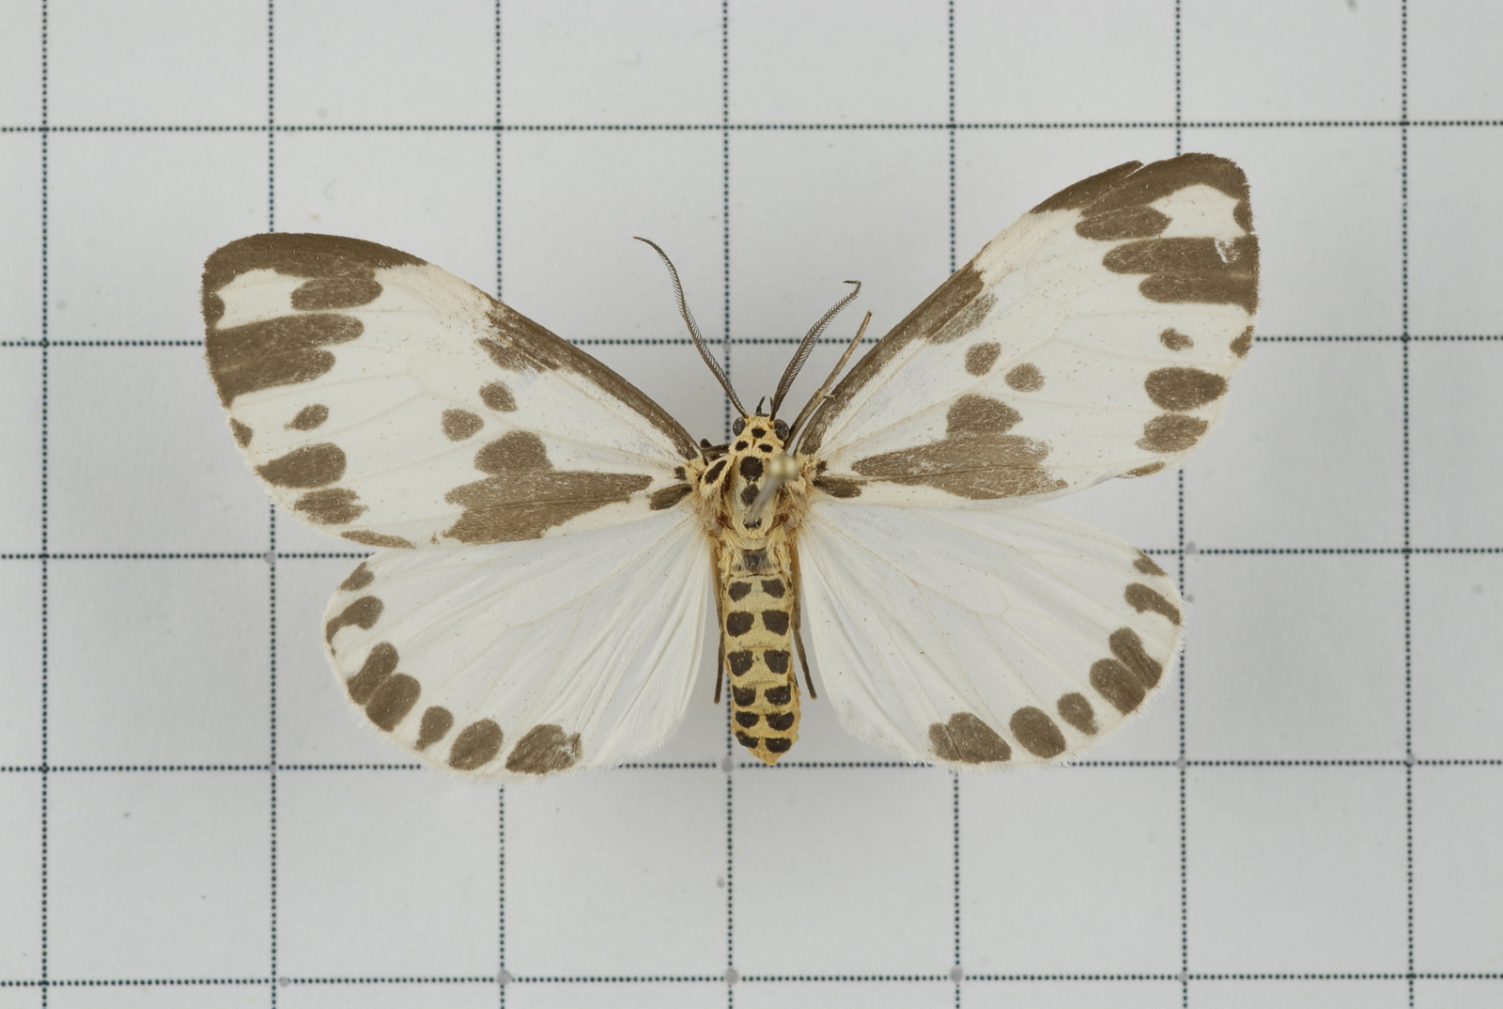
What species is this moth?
Nyctemera carissima formosana
